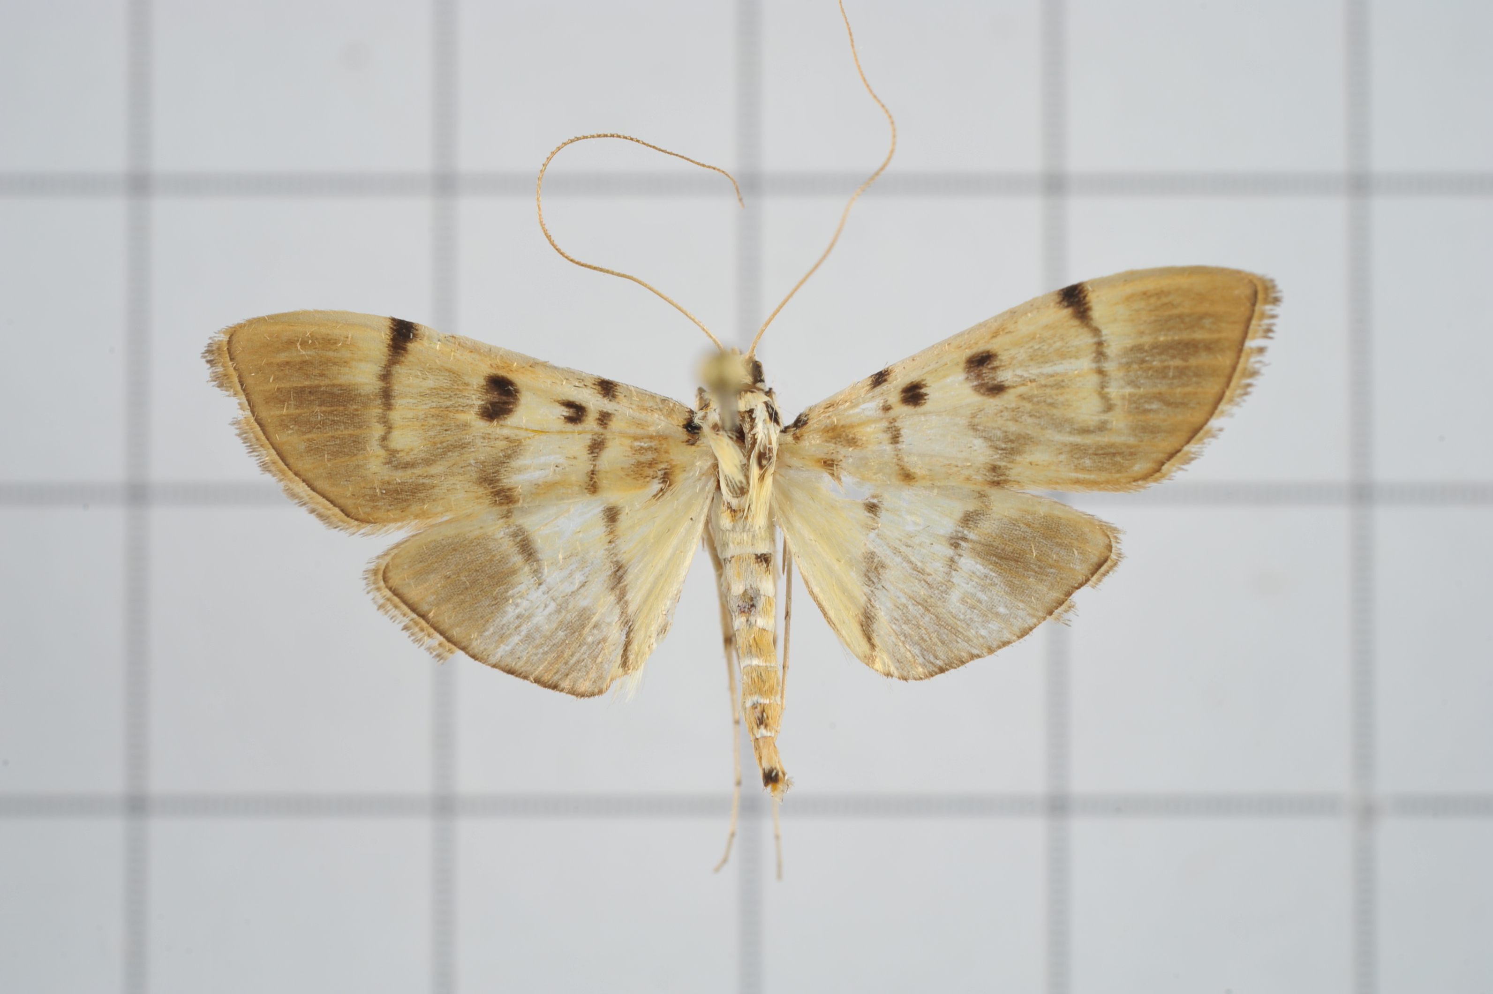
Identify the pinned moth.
Dichocrocis definita
